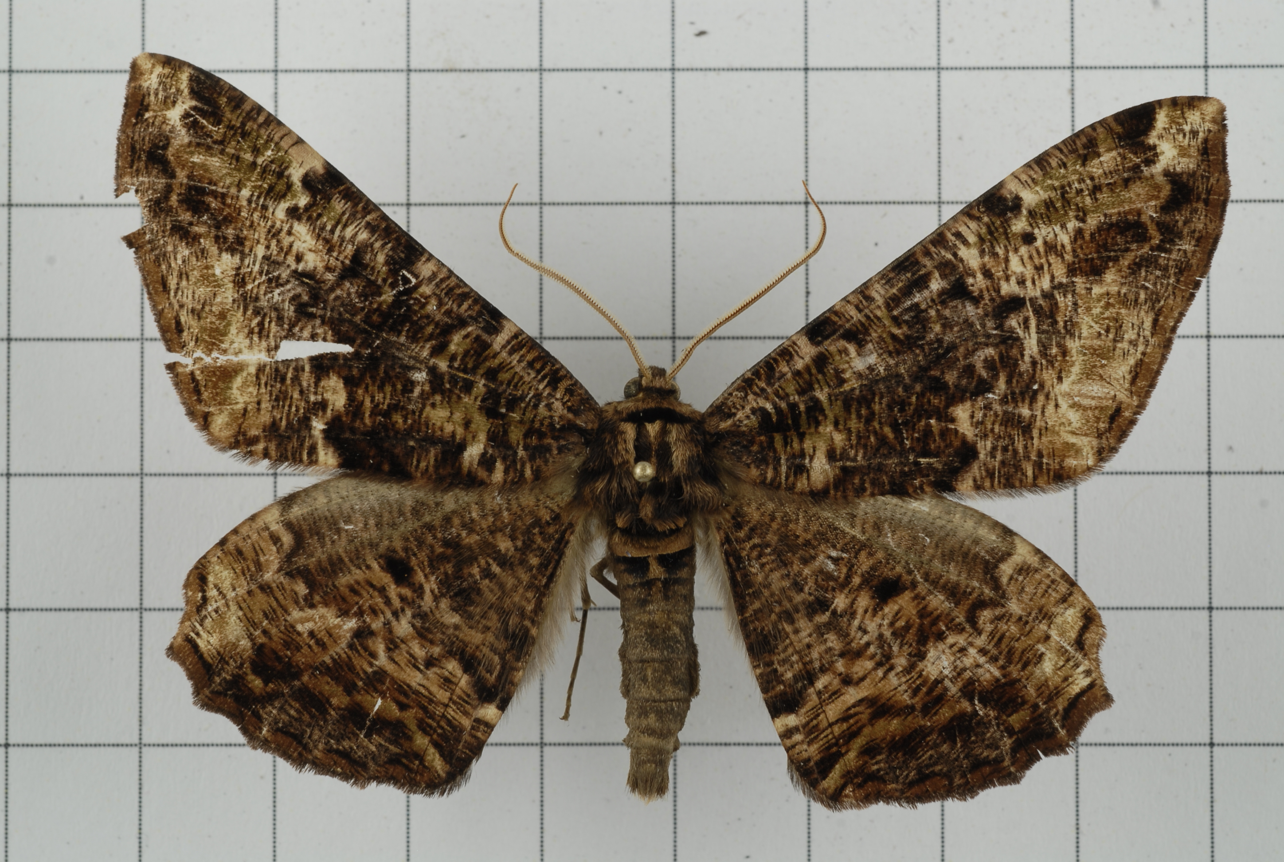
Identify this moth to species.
Blepharoctenucha virescens kawabei
